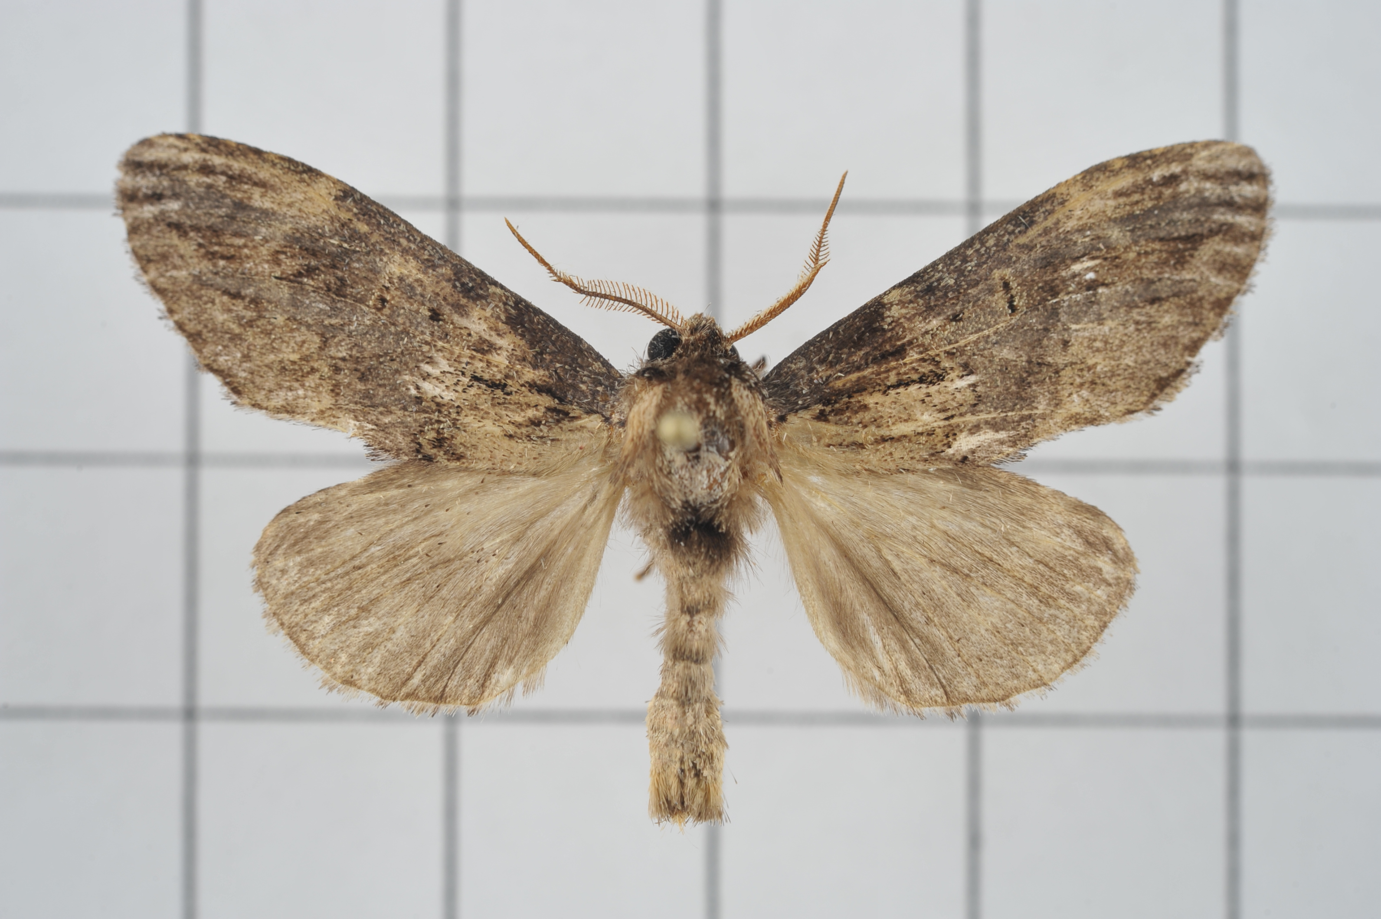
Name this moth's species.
Hyperaeschrella kosemponica
